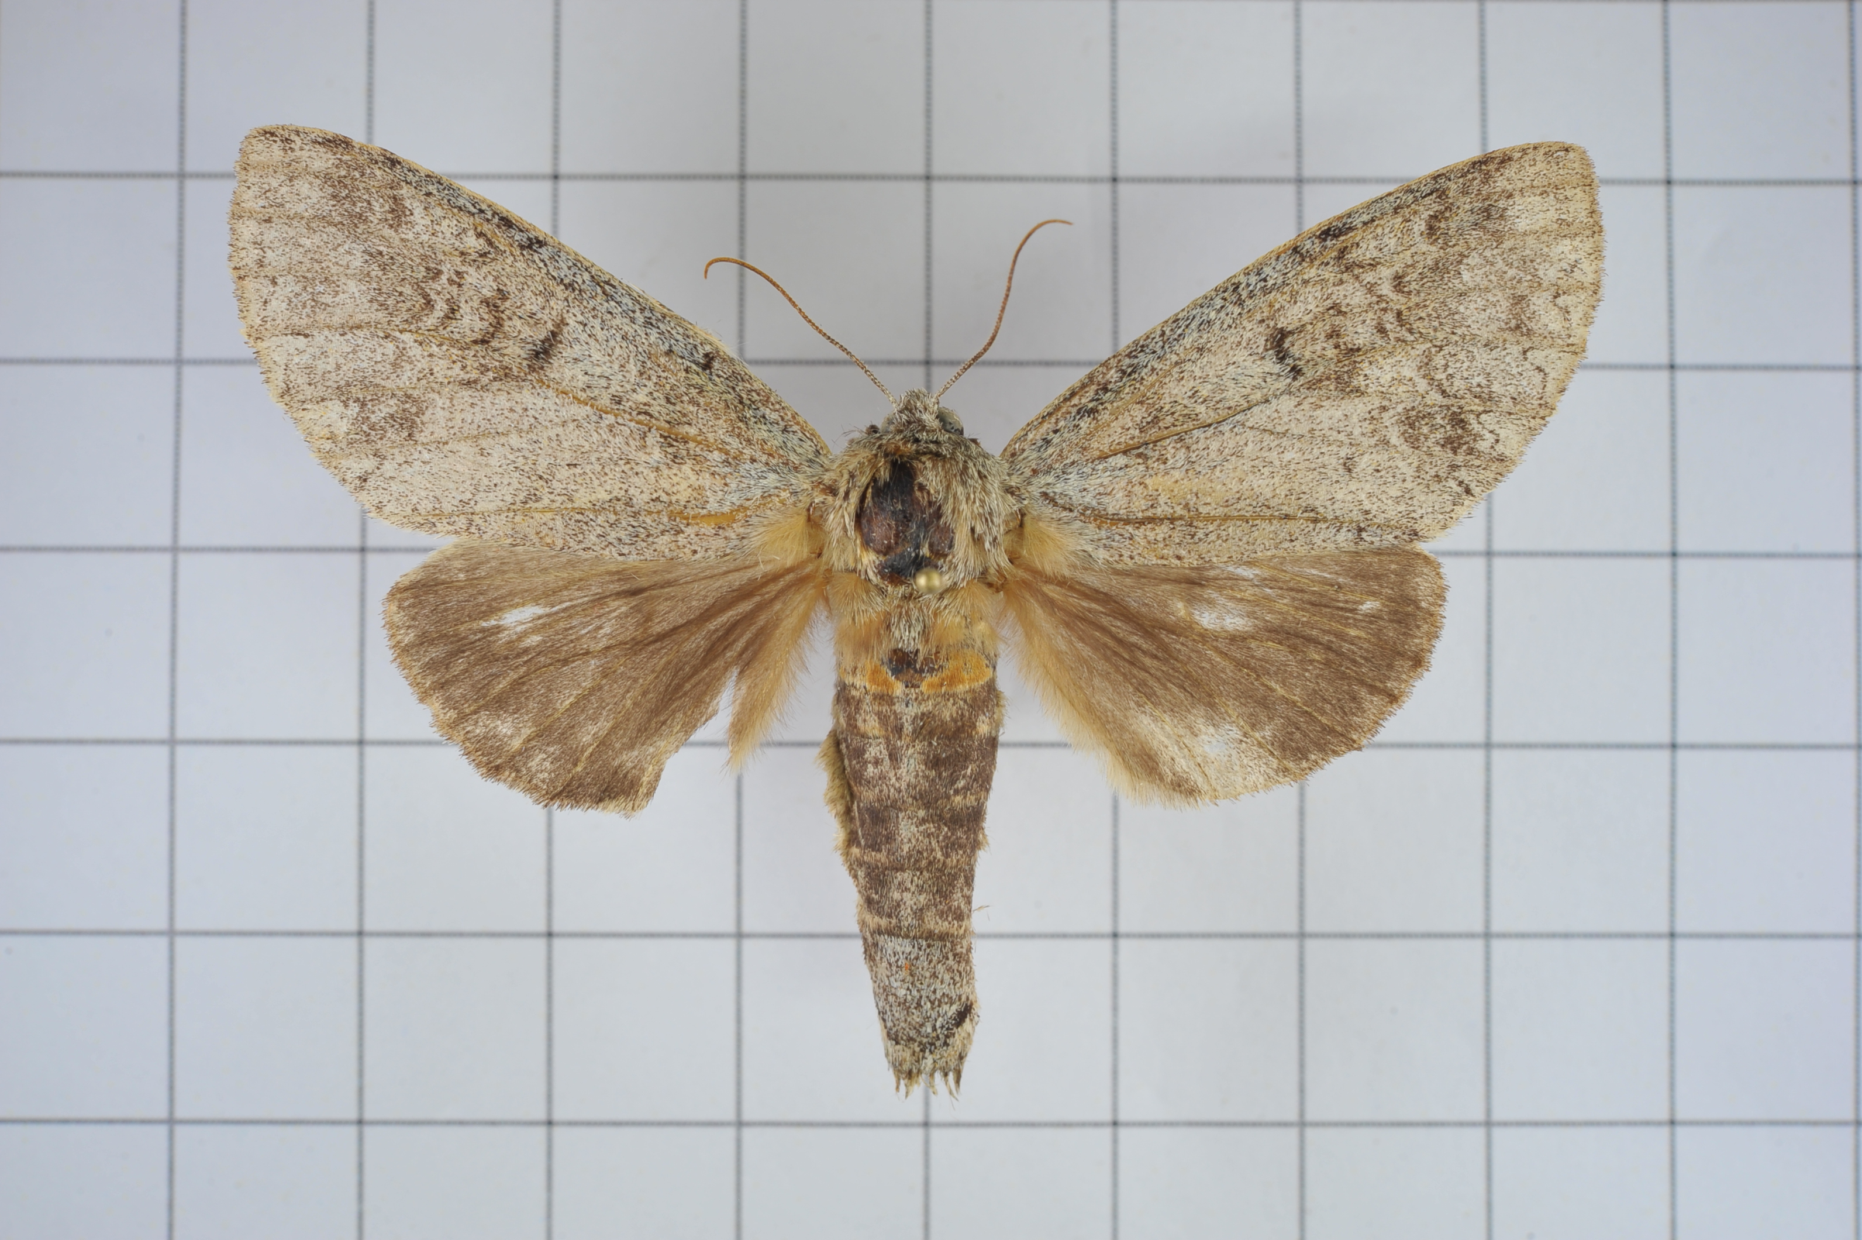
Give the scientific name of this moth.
Mesophalera sigmata
